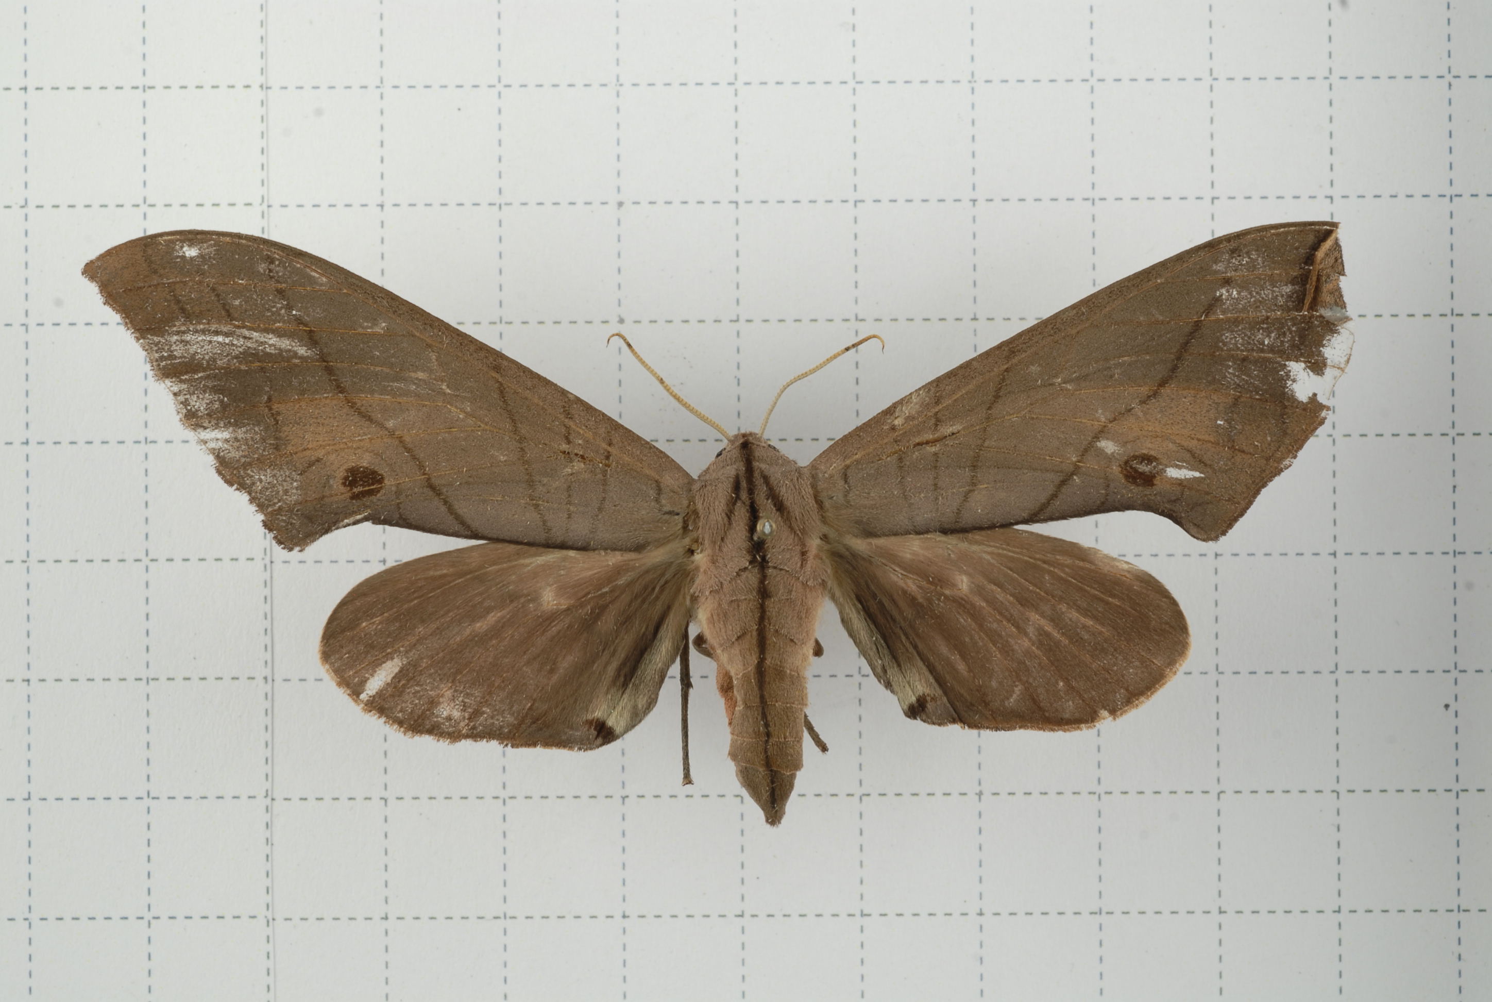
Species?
Marumba cristata bukaiana
